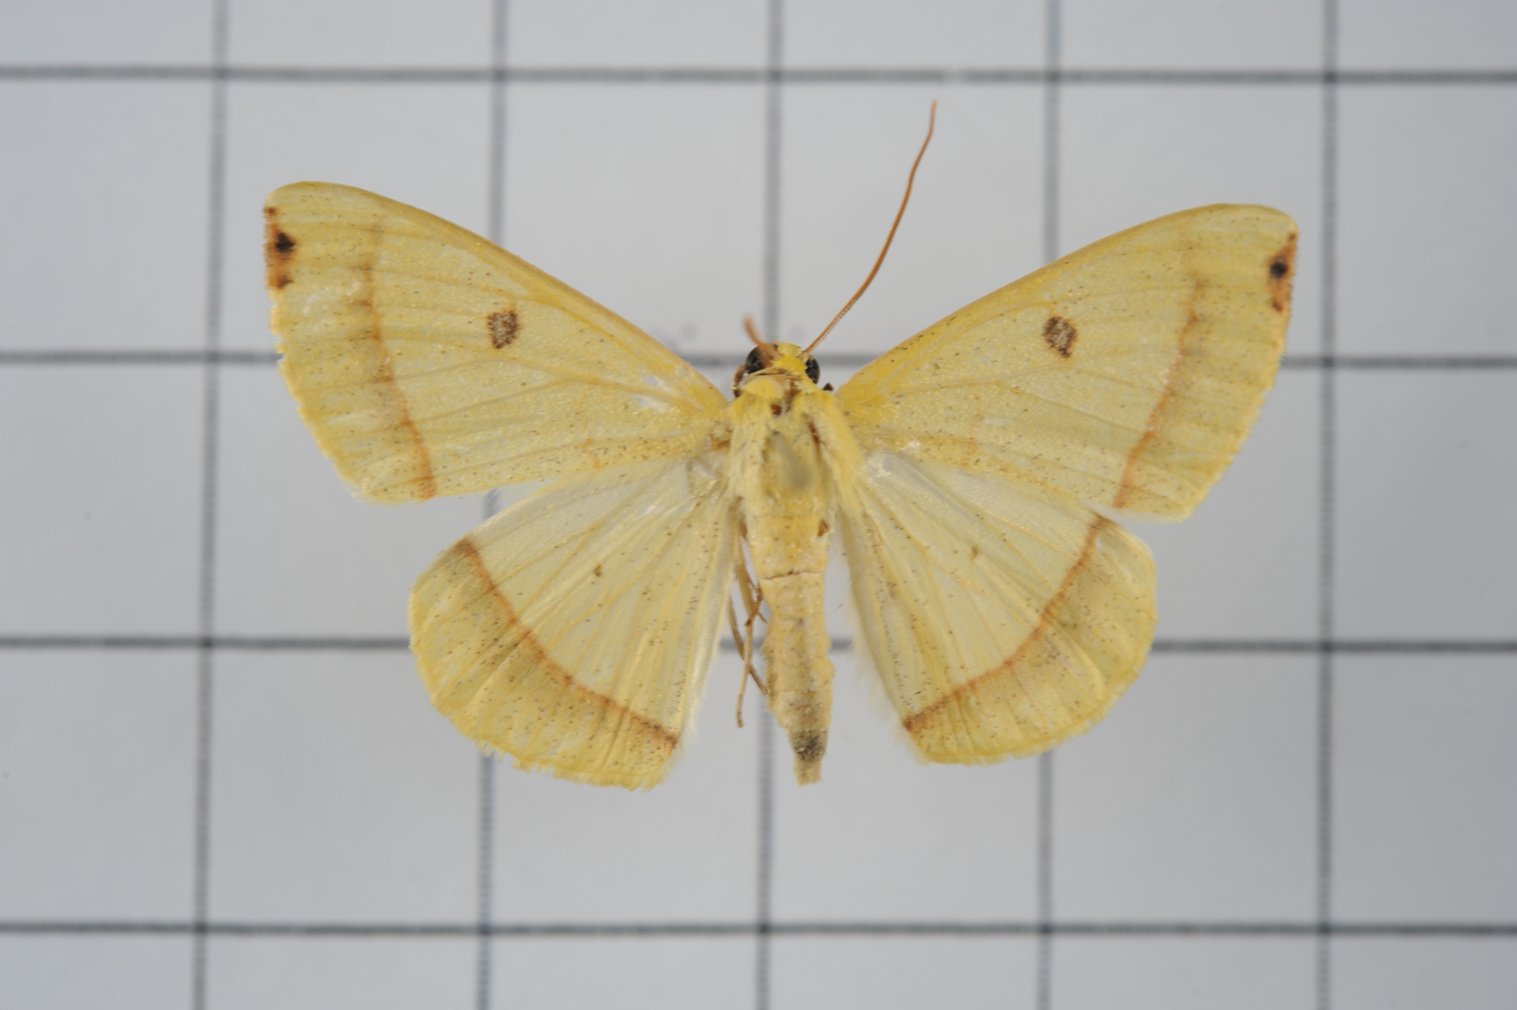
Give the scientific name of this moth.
Eilicrinia flava
